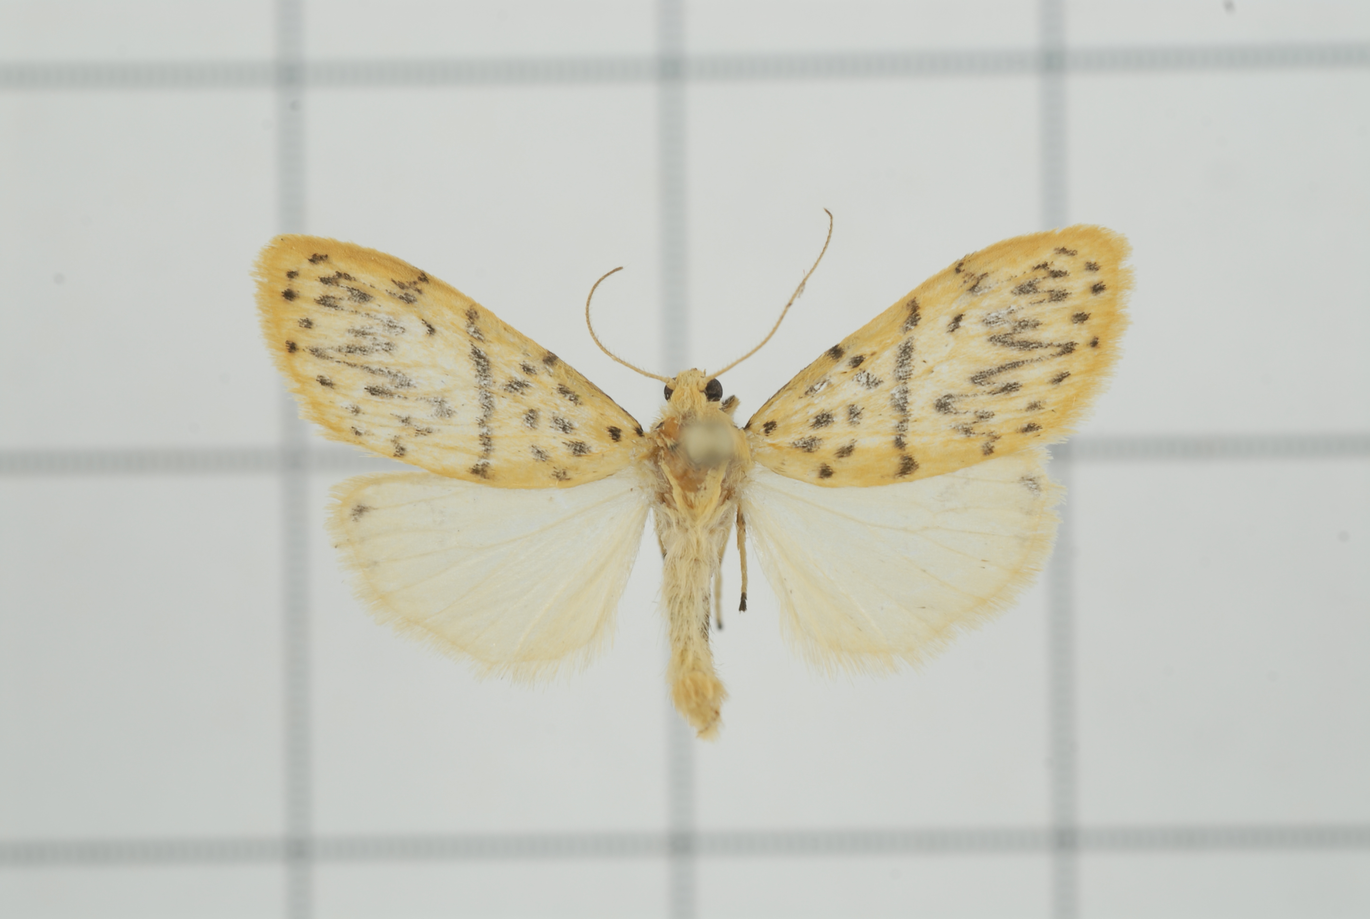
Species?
Huangilene alikangiae alikangiae
